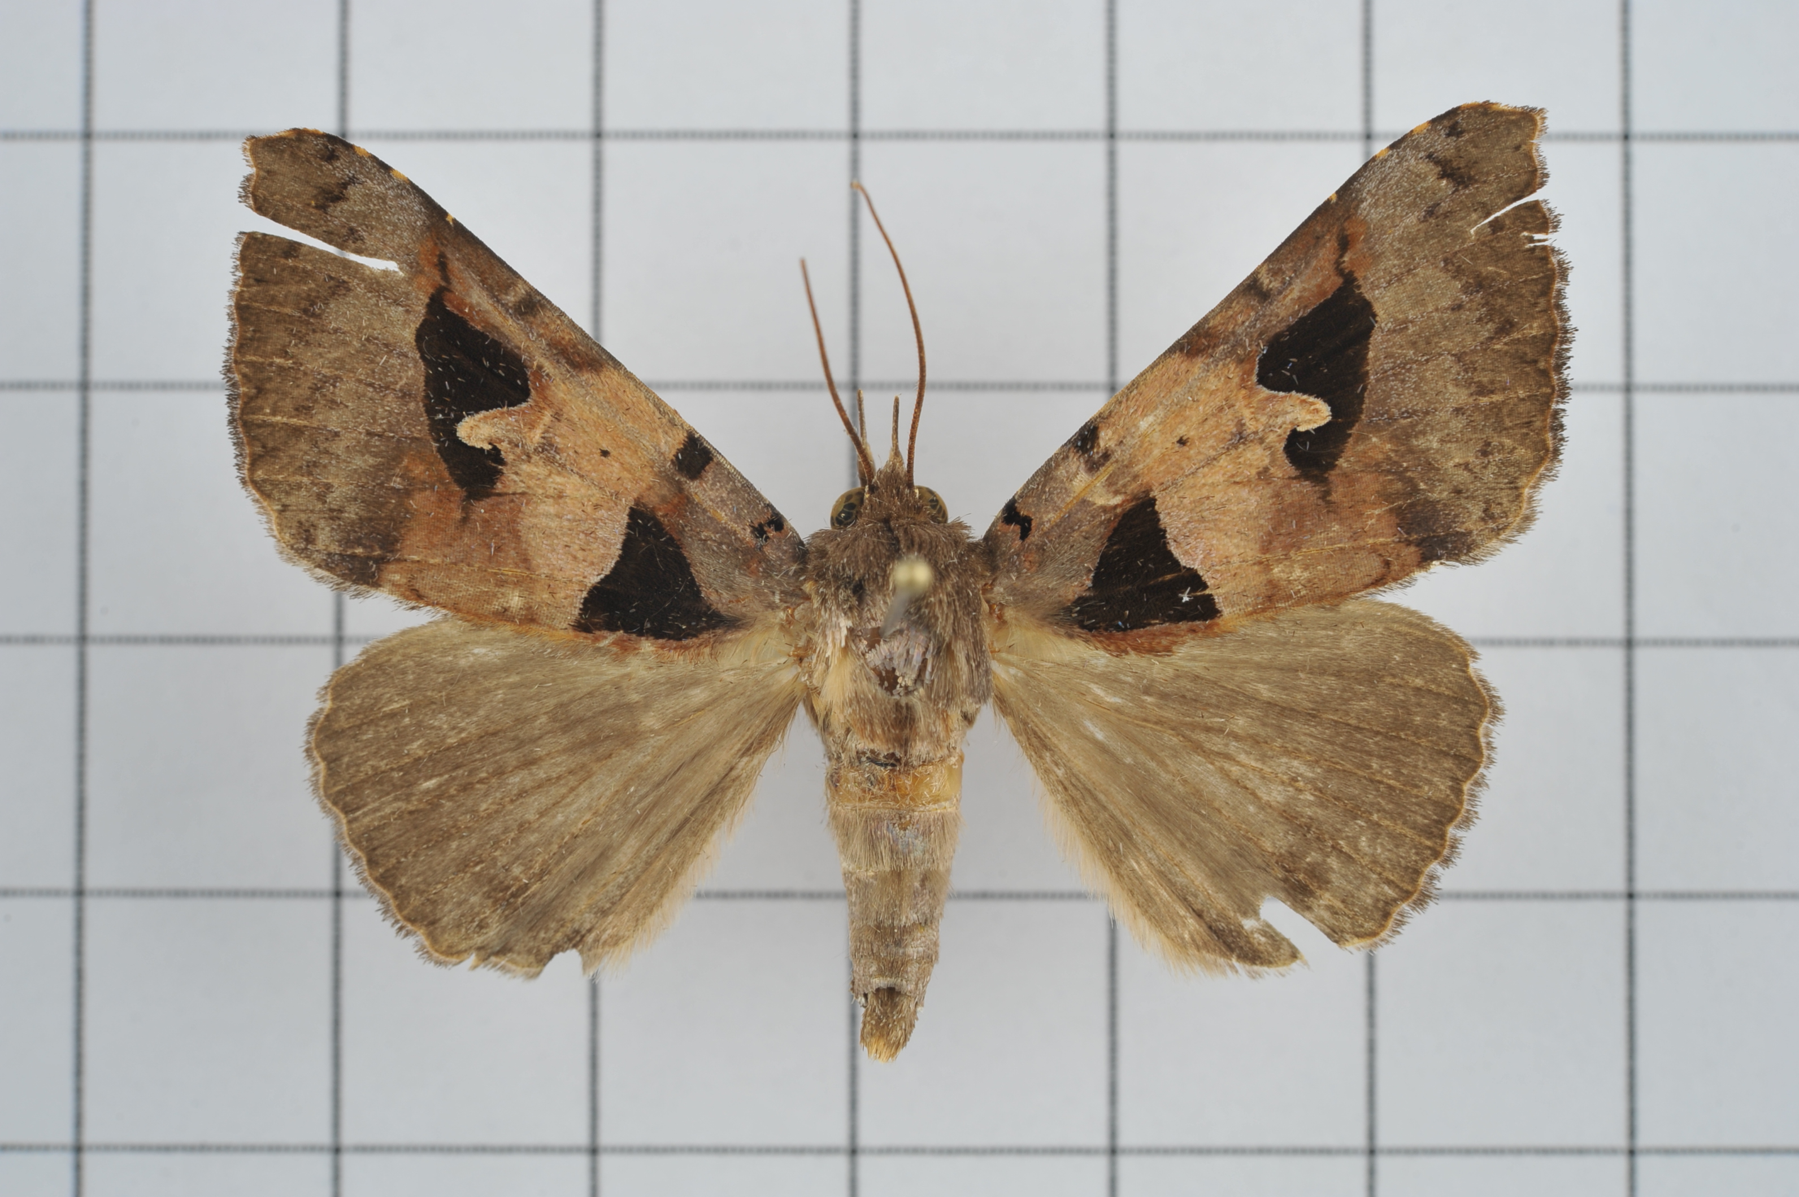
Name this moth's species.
Avatha chinensis
